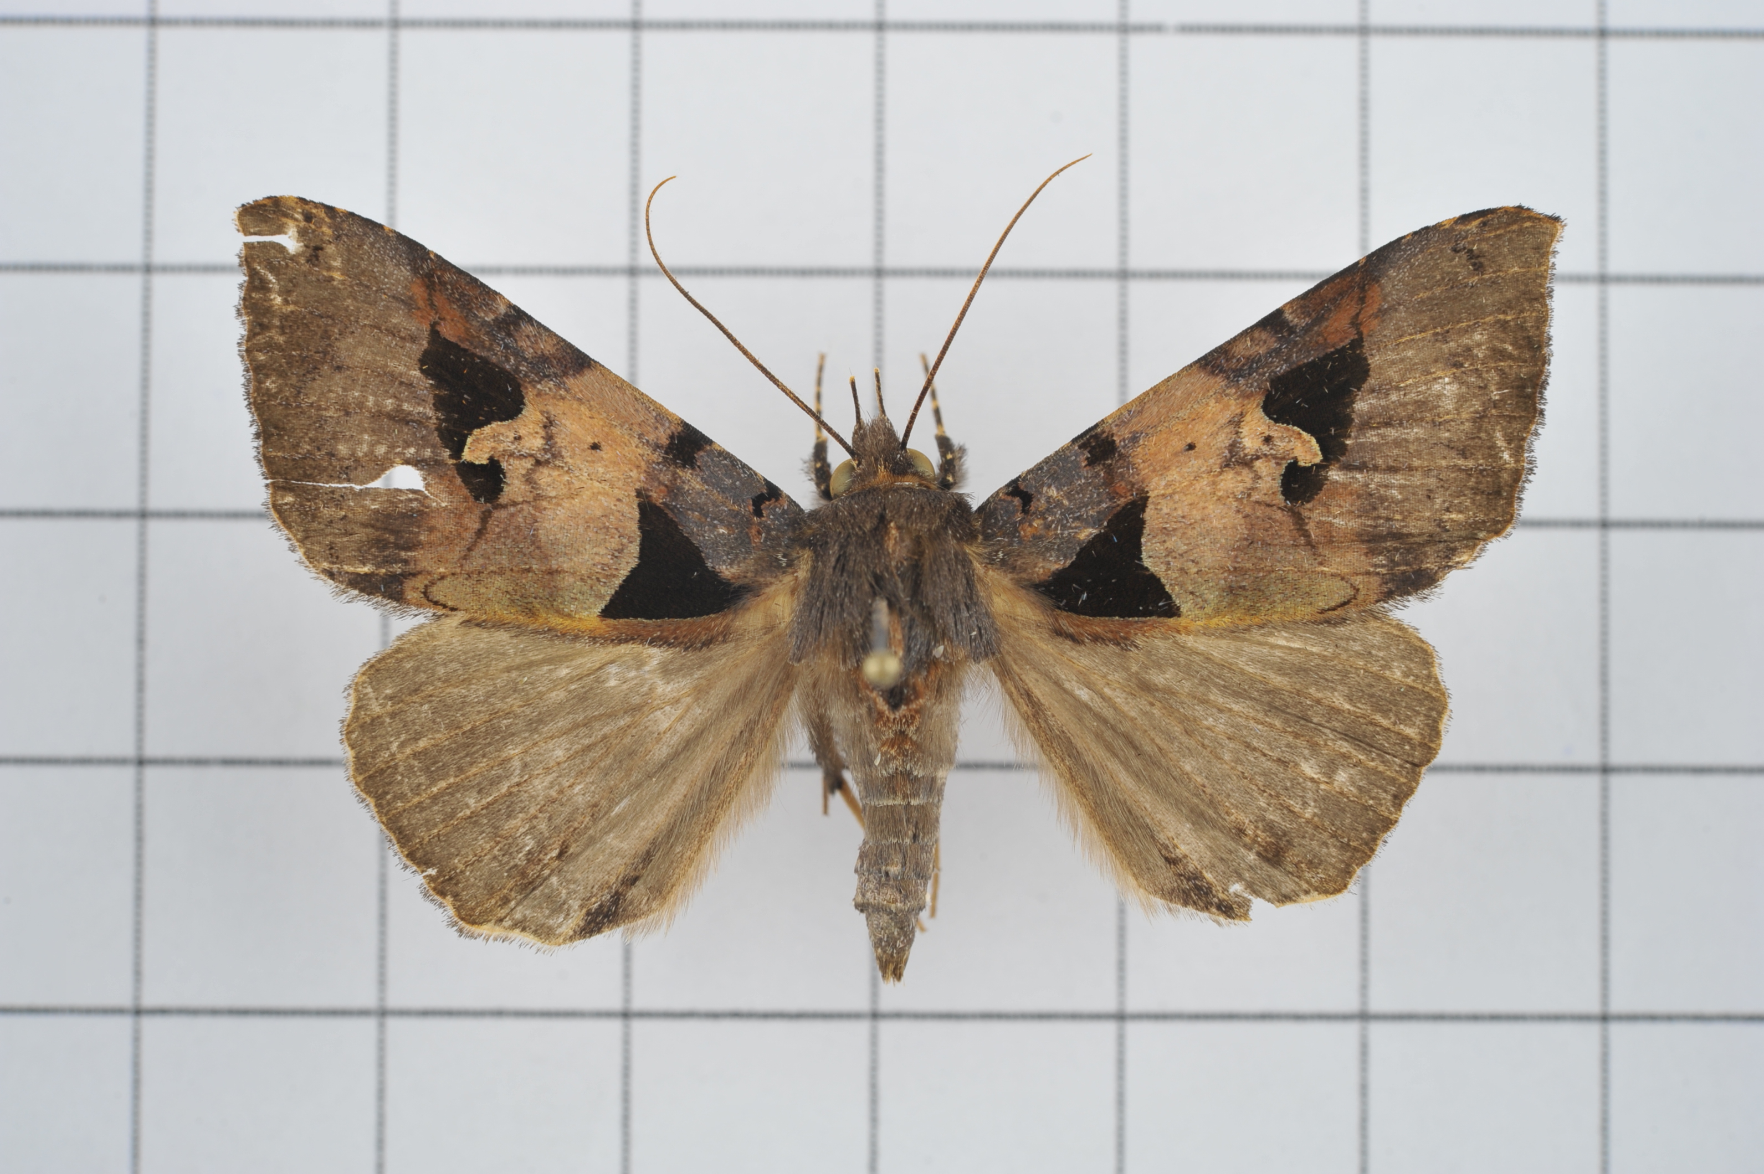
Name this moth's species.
Avatha chinensis
